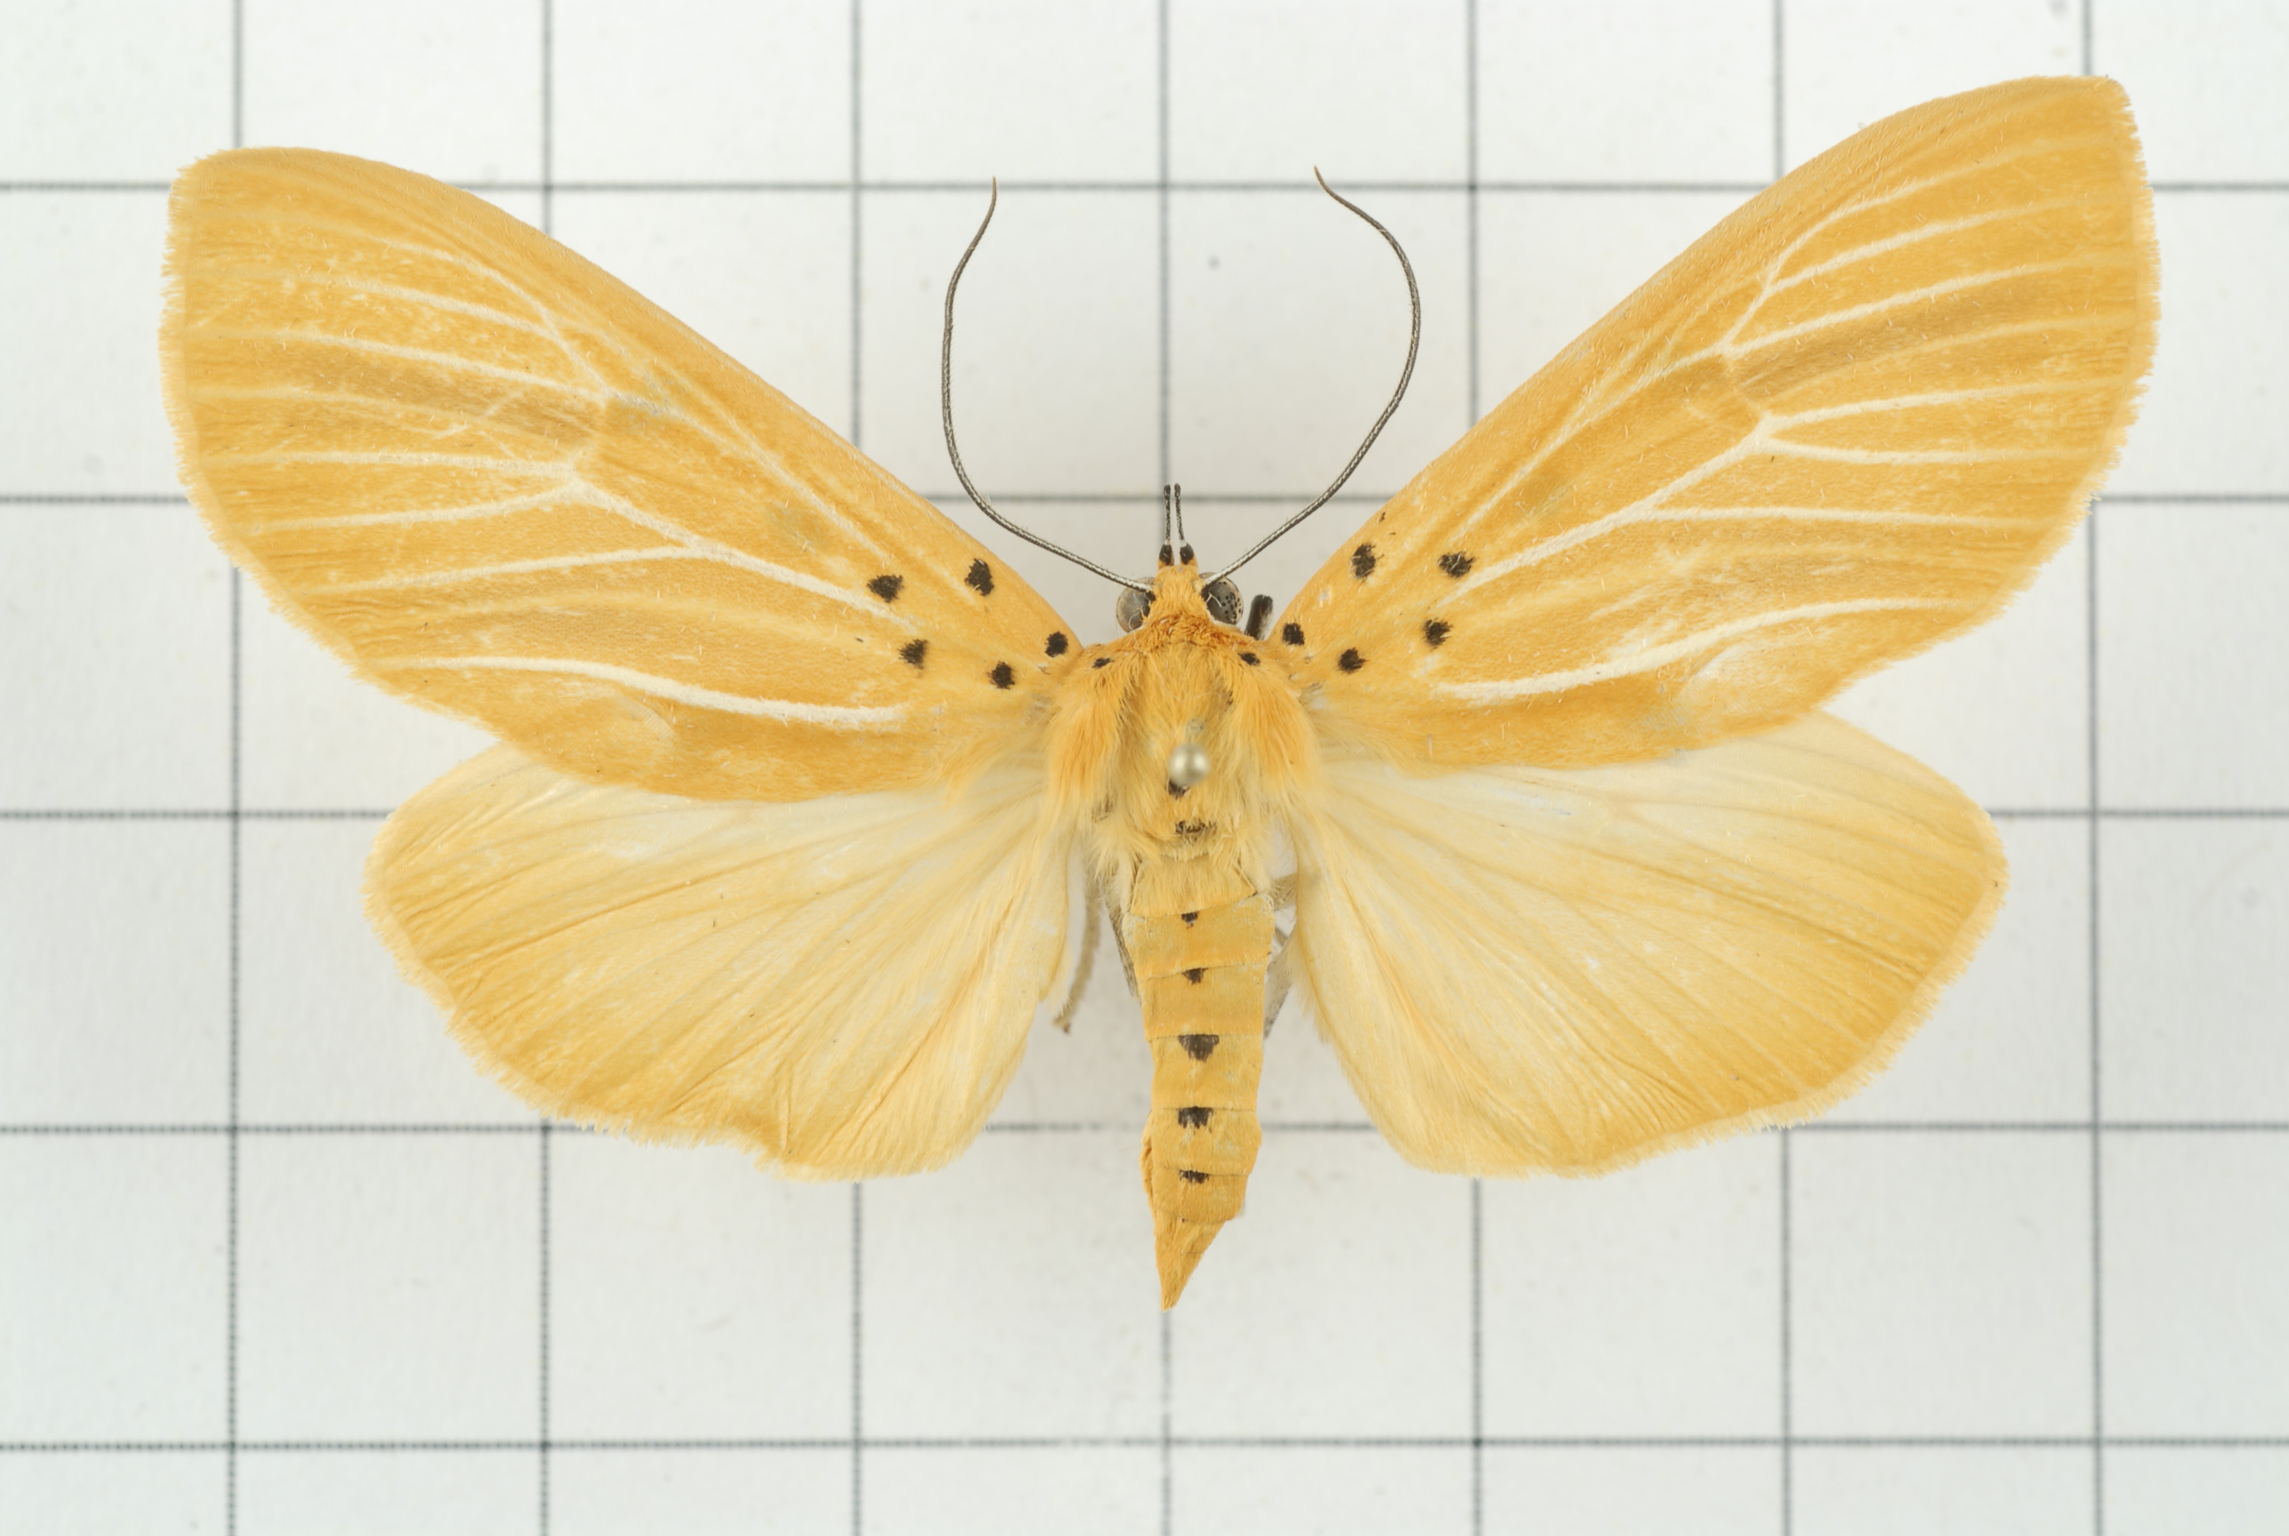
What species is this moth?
Asota egens confinis
